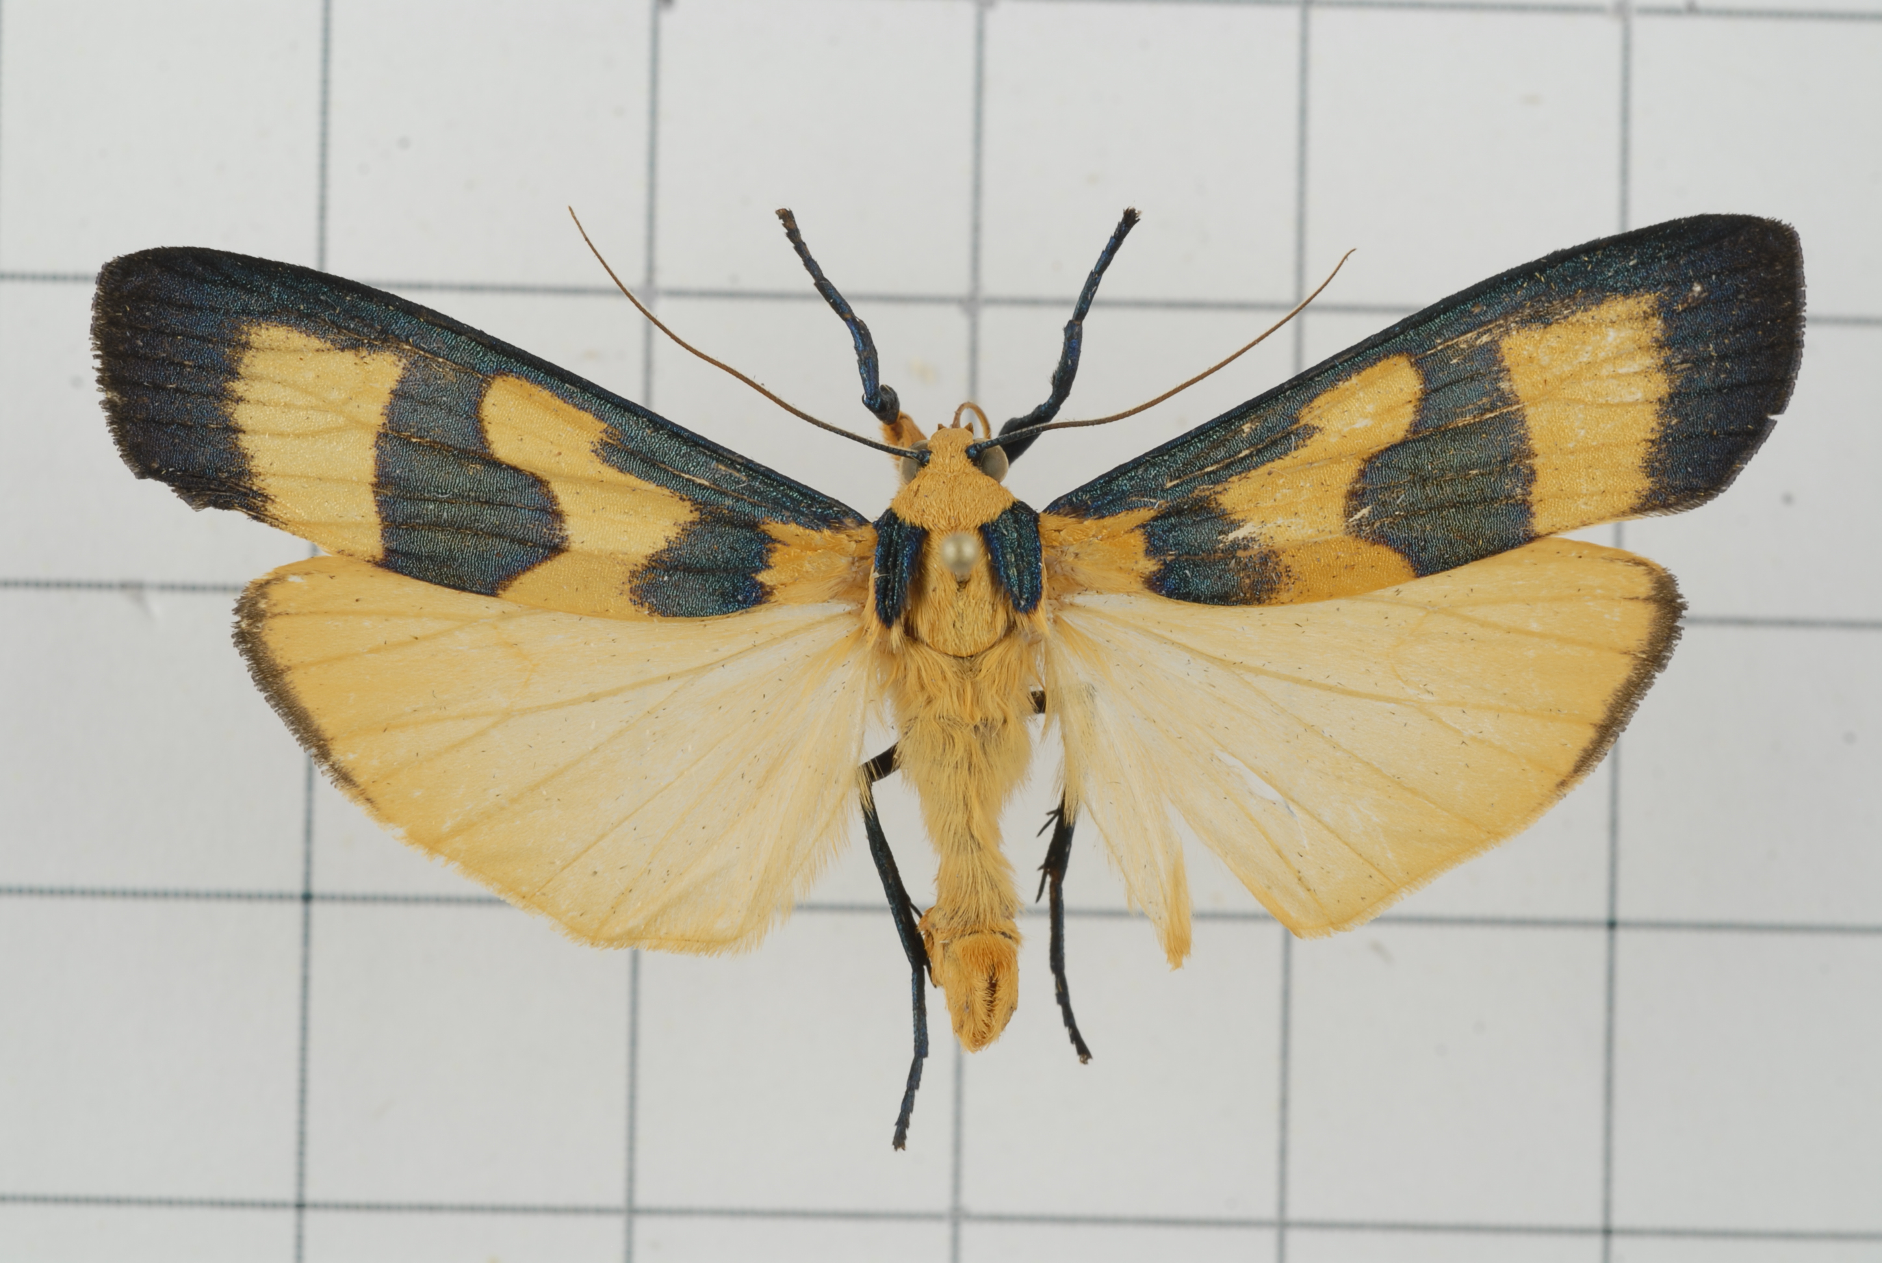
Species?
Chrysaeglia magnifica
